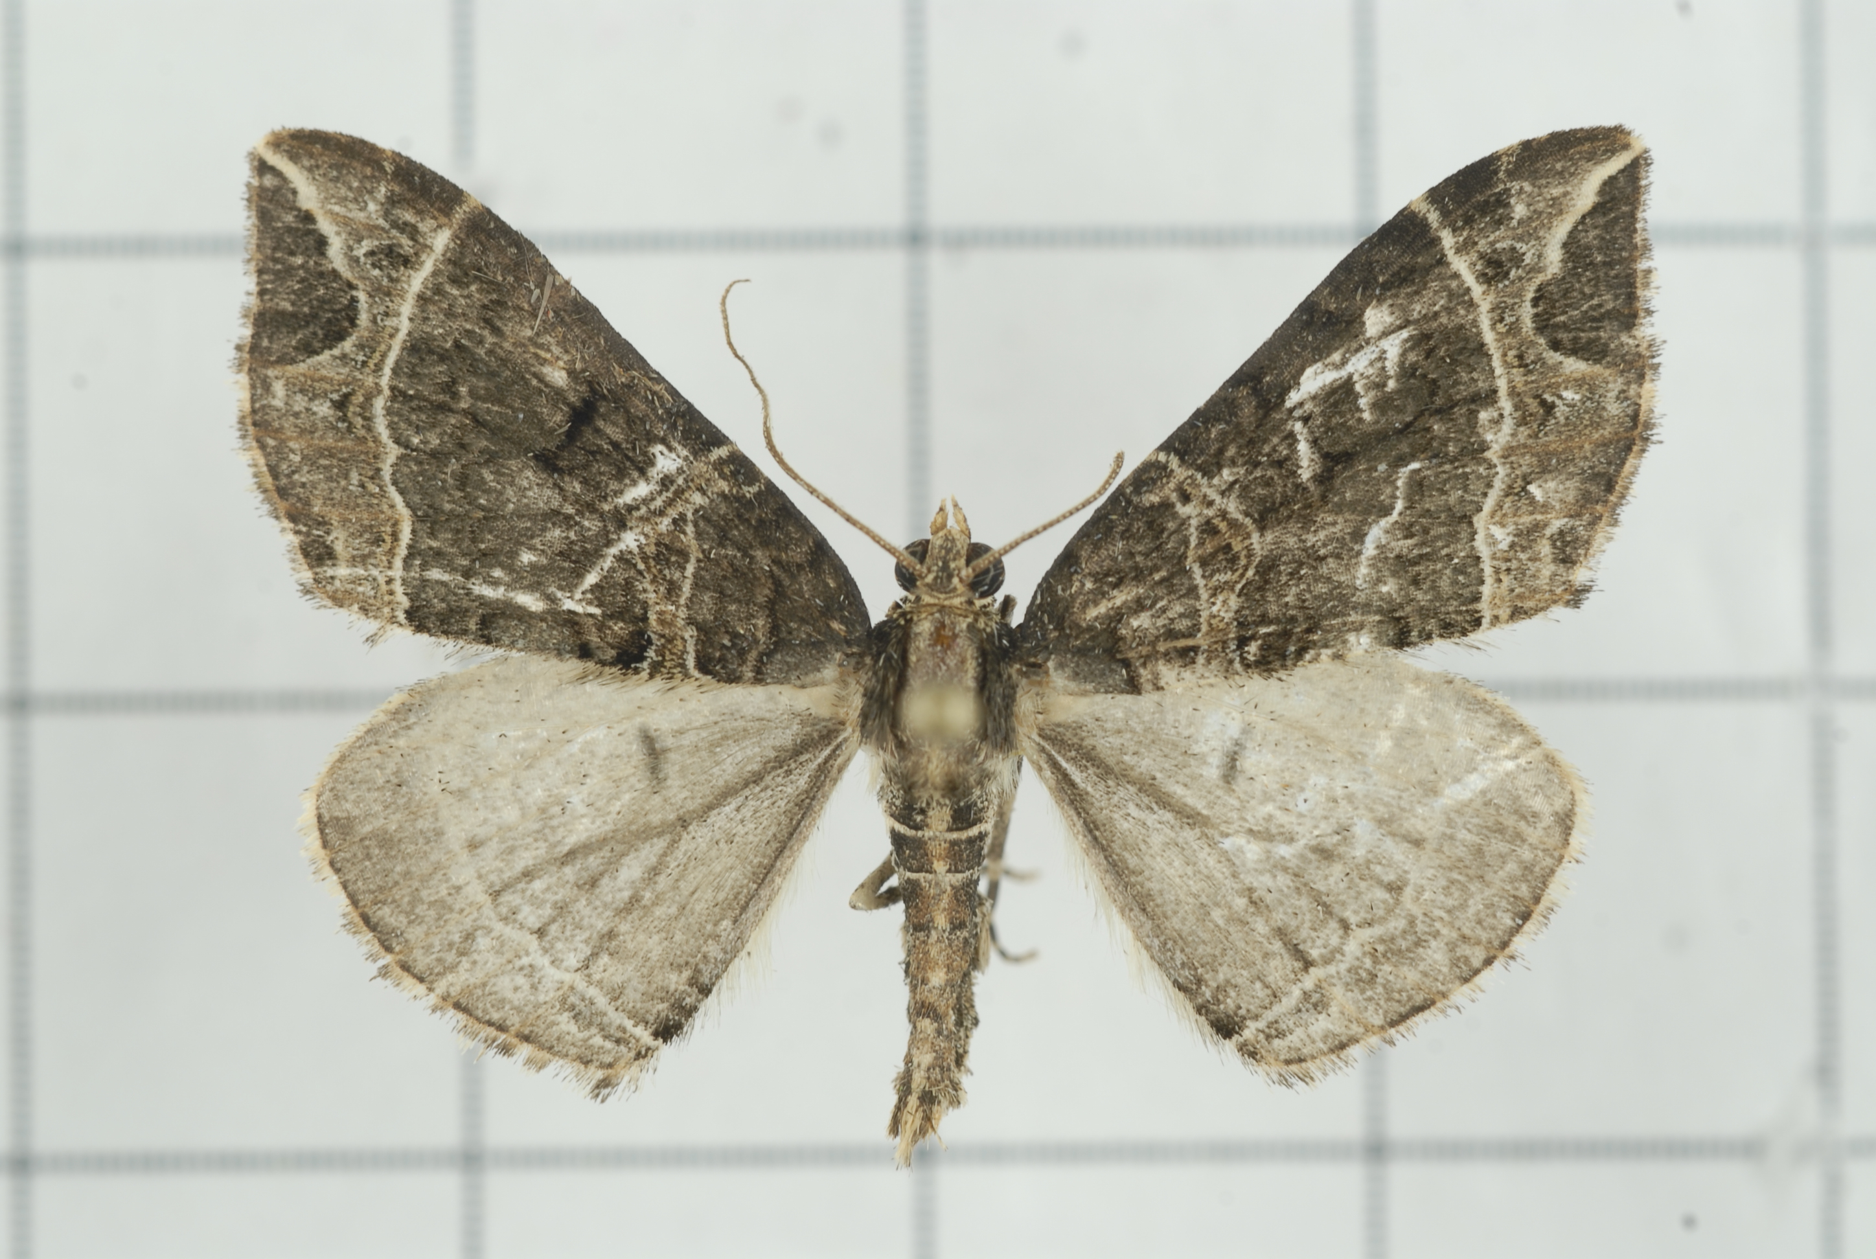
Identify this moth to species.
Ecliptopera umbrosaria stathera
